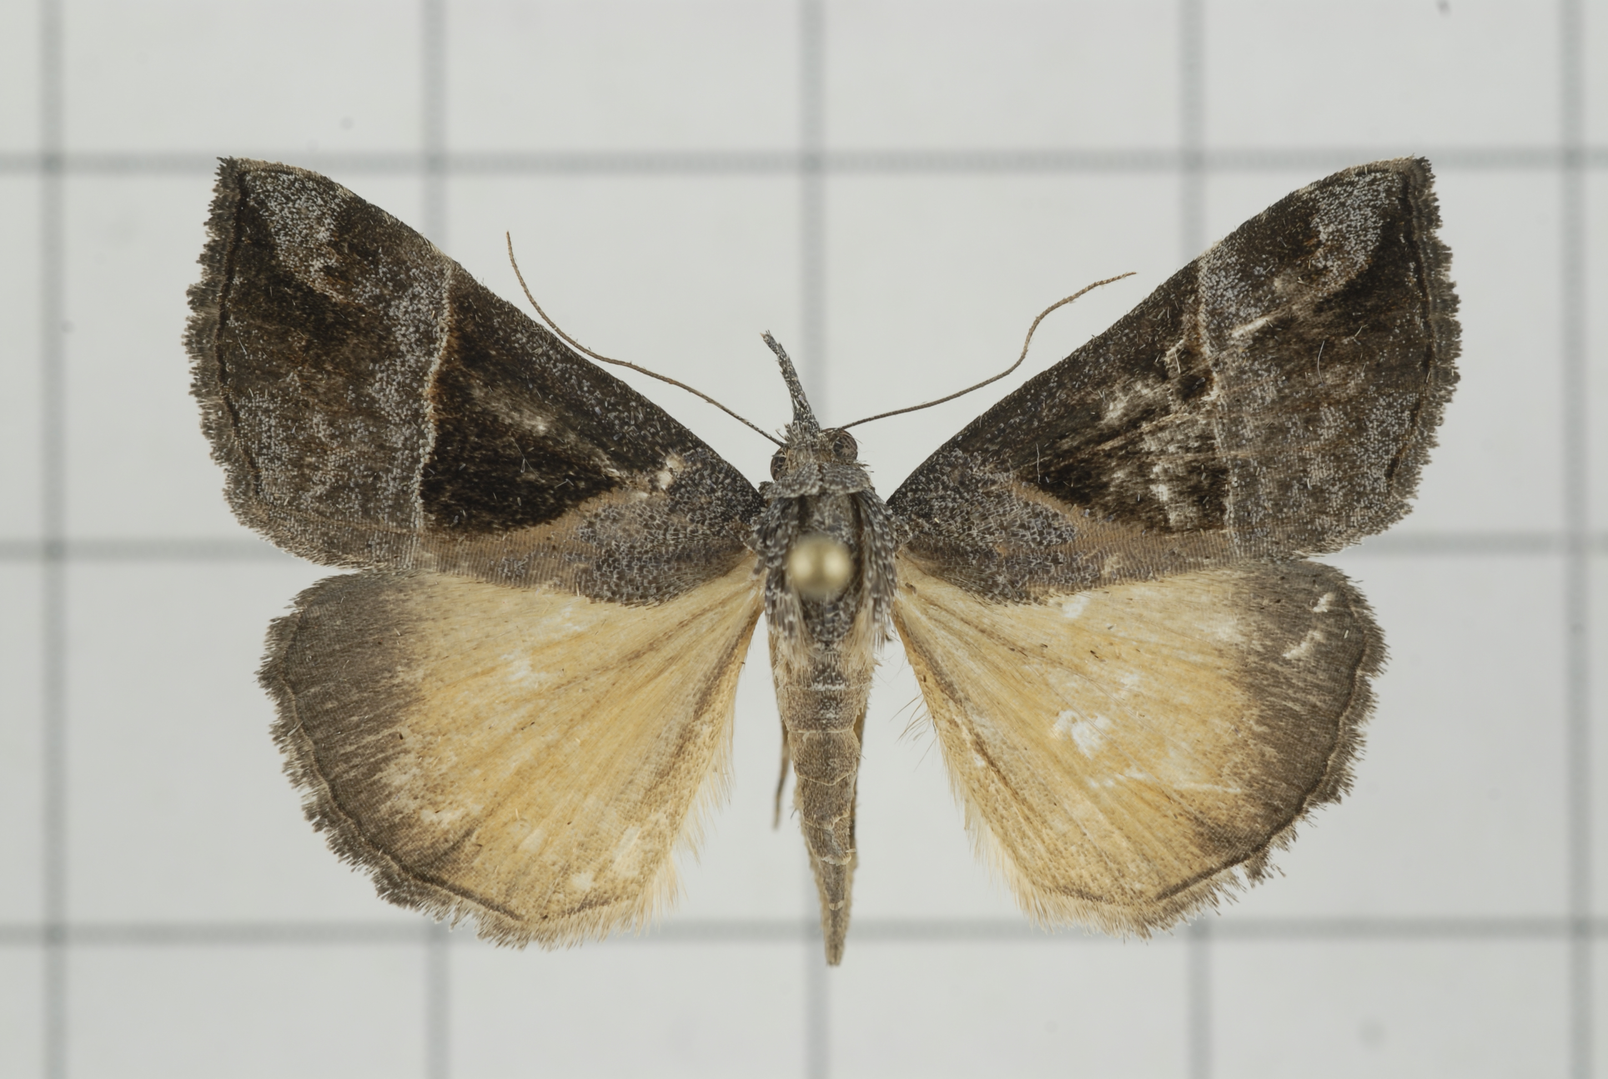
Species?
Dichromia trigonalis
